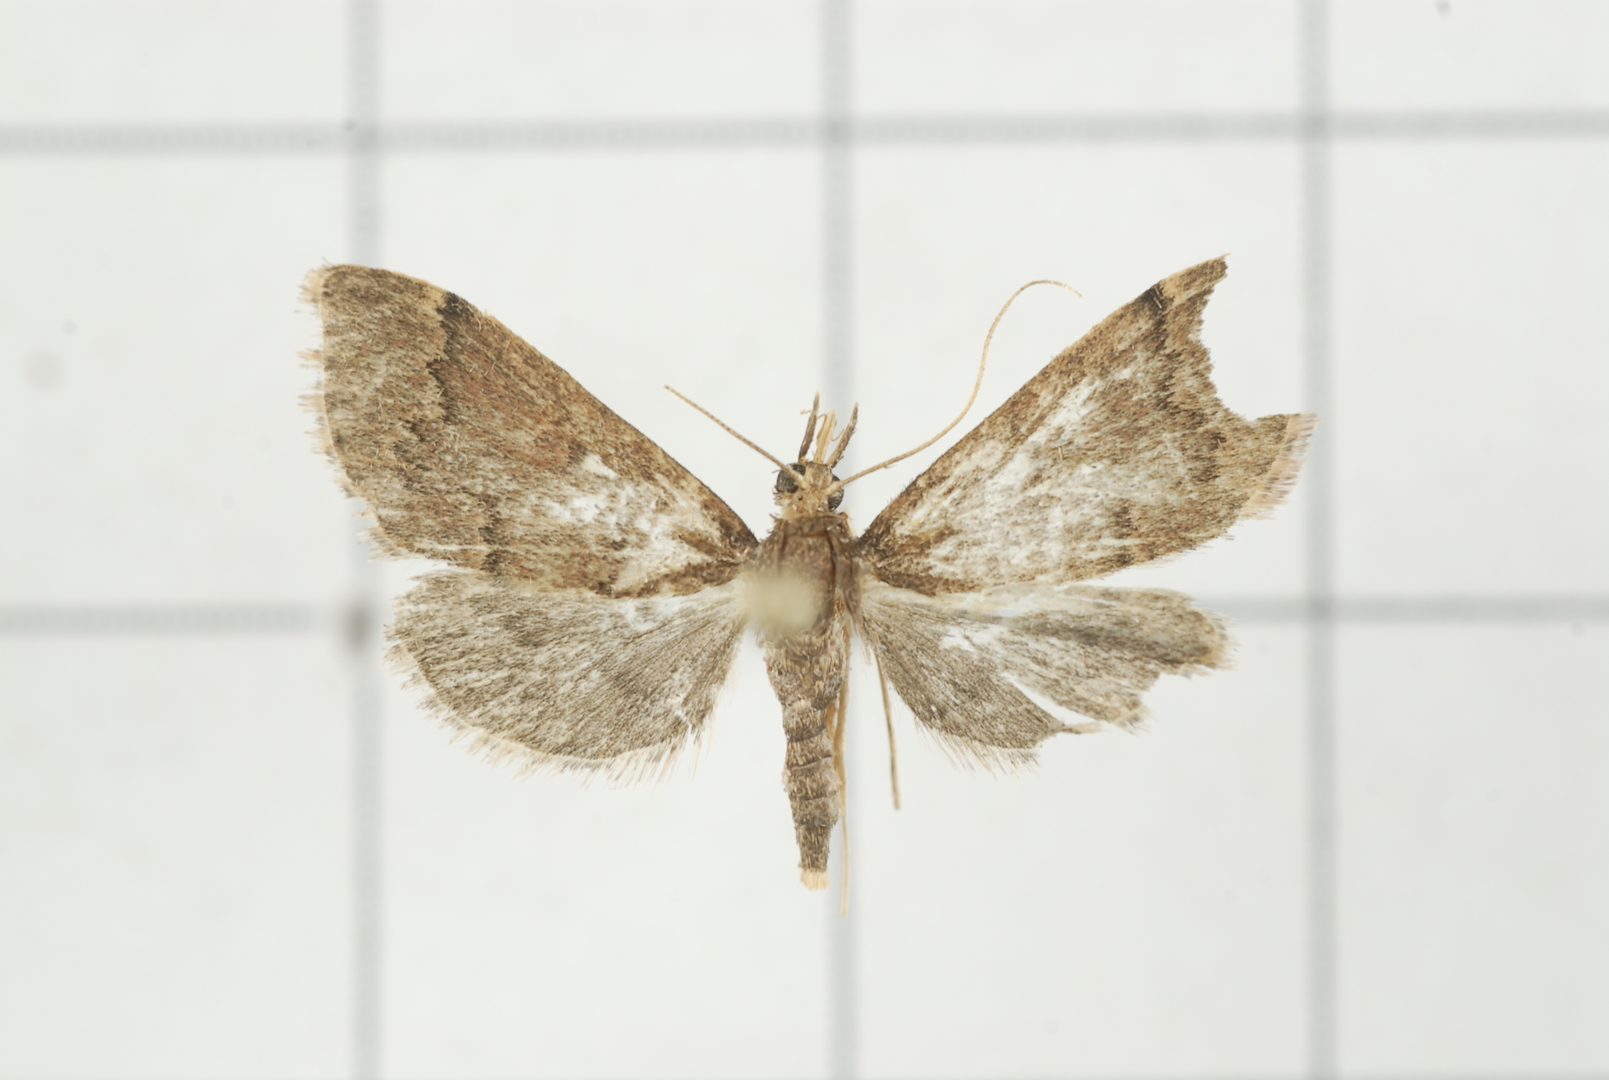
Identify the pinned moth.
Camptomastix hisbonalis
